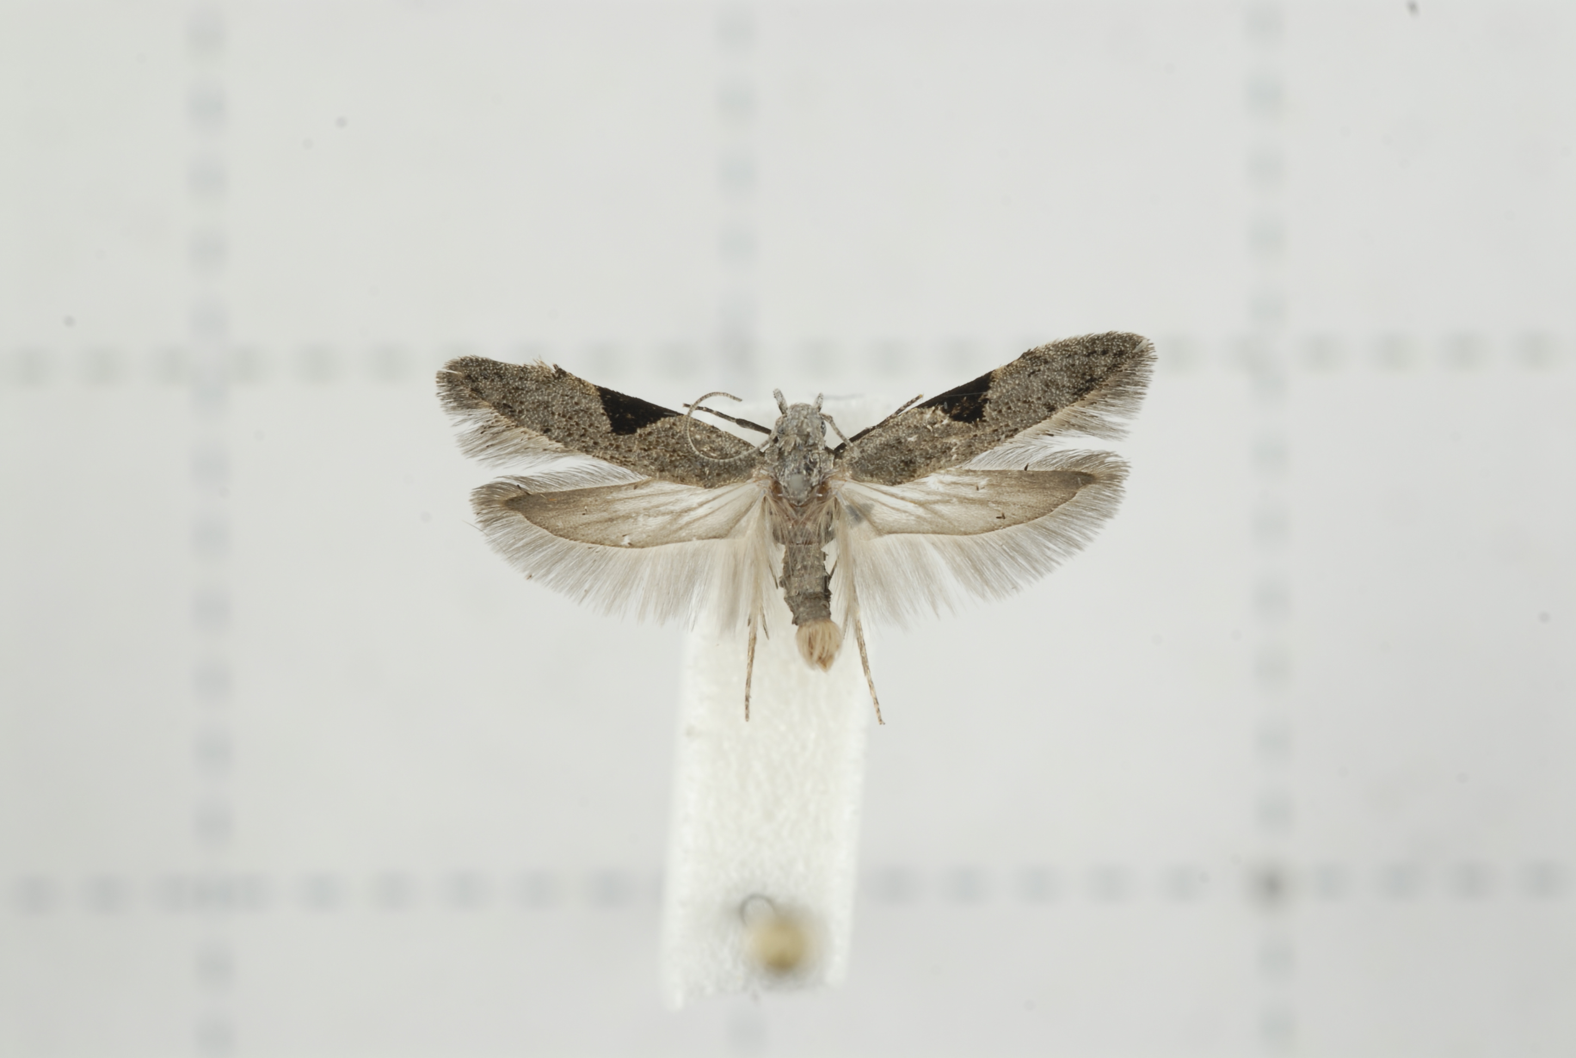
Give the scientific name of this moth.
Anarsia isogona
